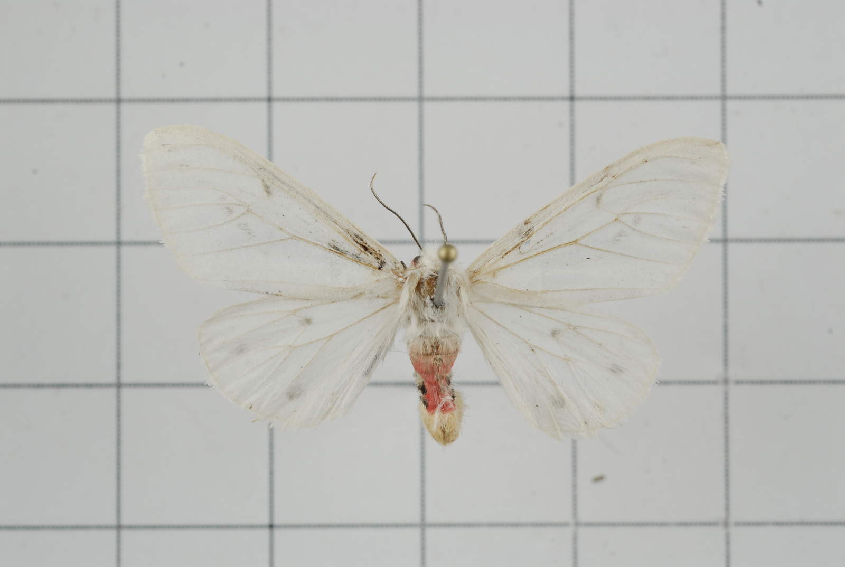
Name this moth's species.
Lemyra nigricosta
